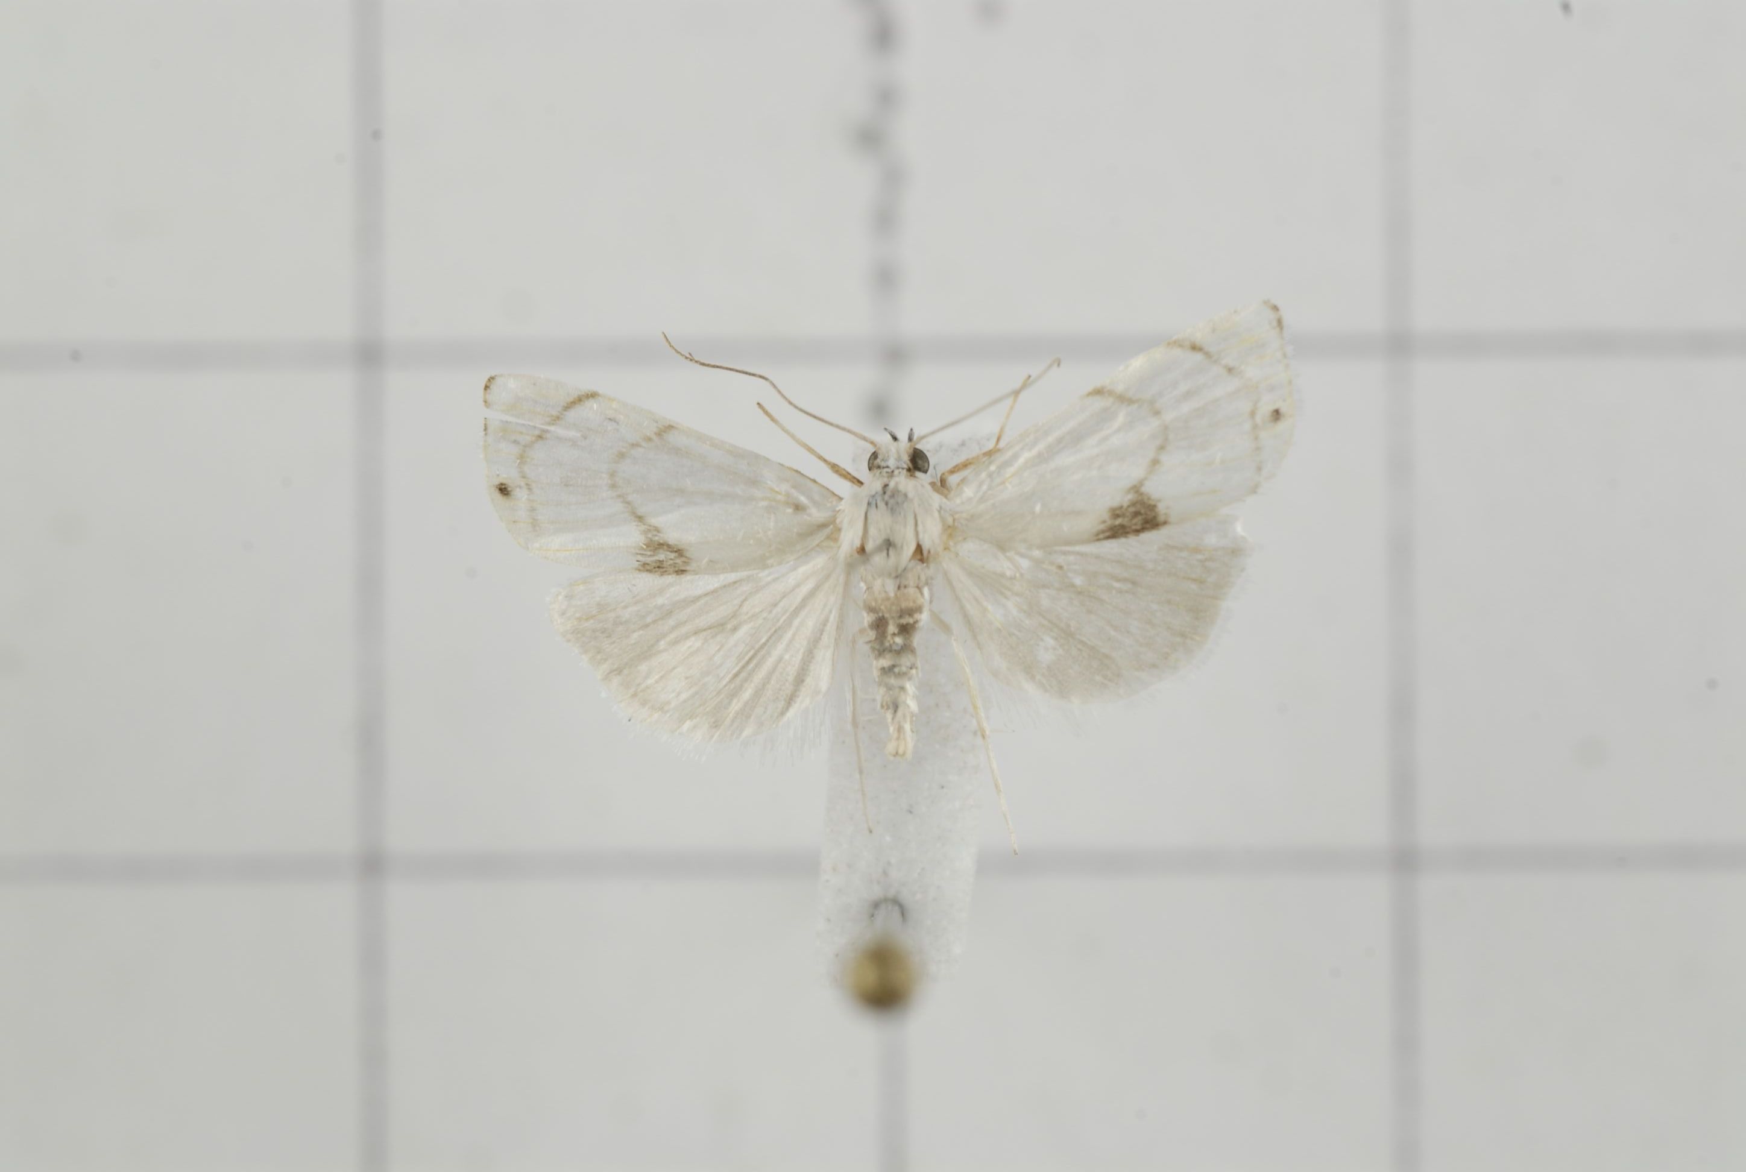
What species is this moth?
Gargela renatusalis
